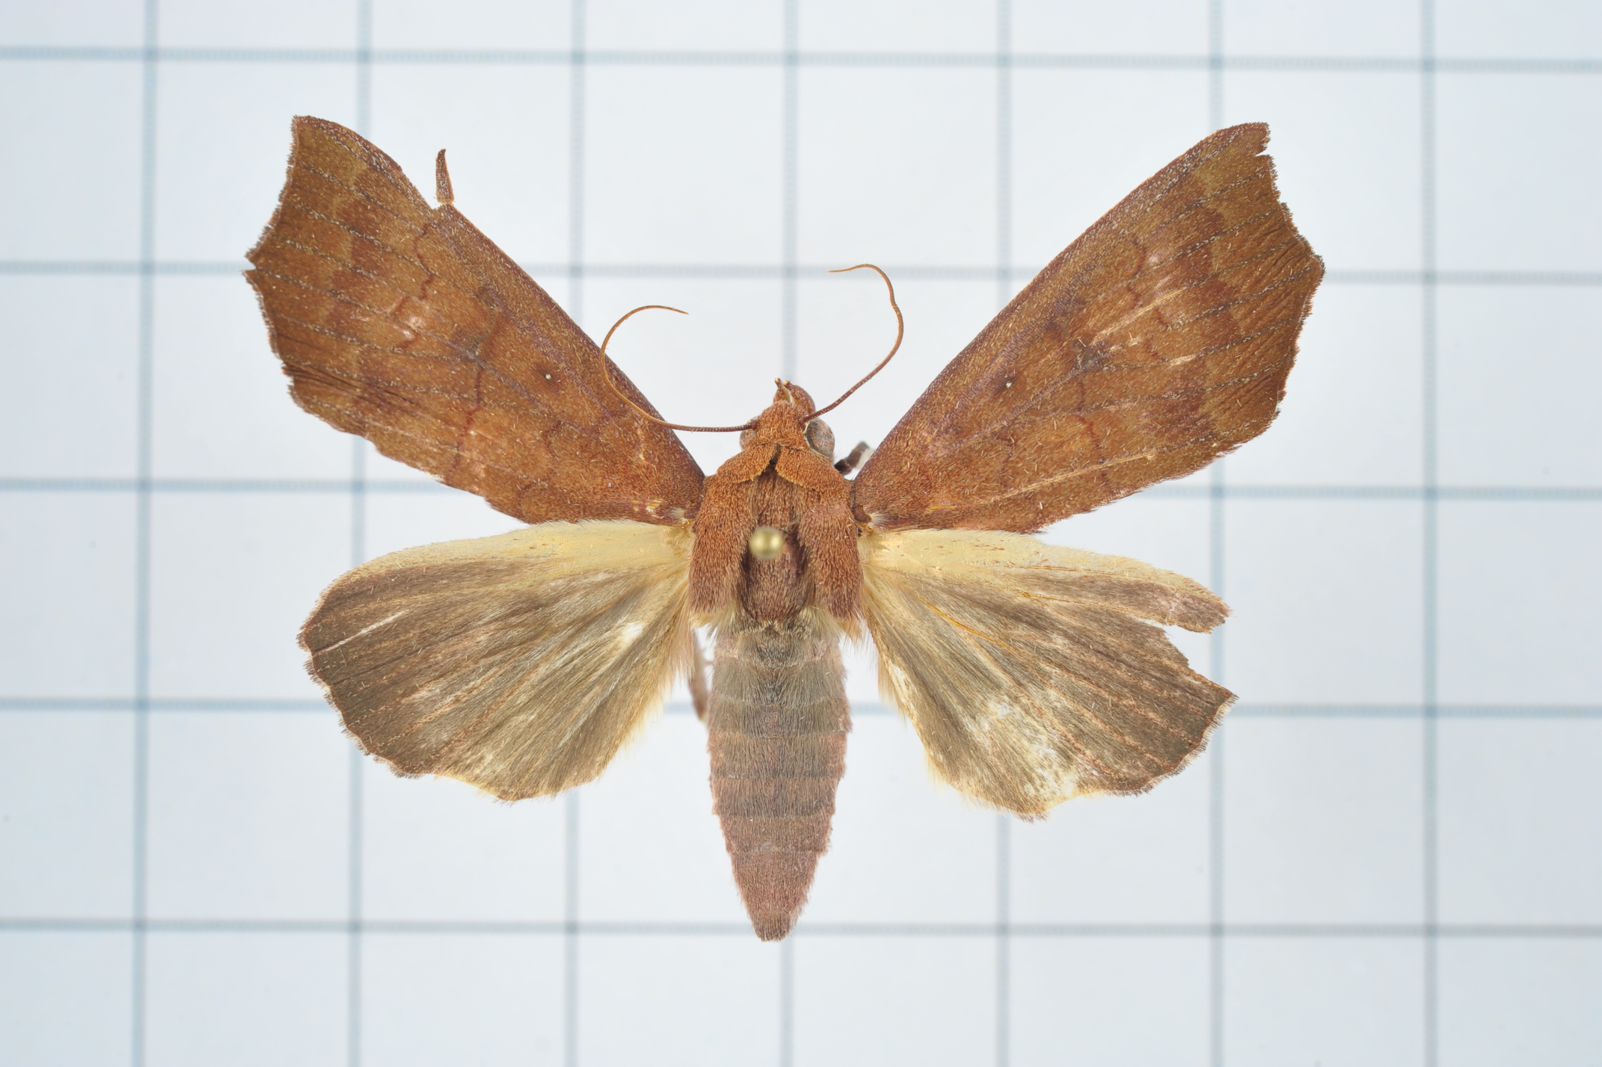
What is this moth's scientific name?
Rusicada privata
